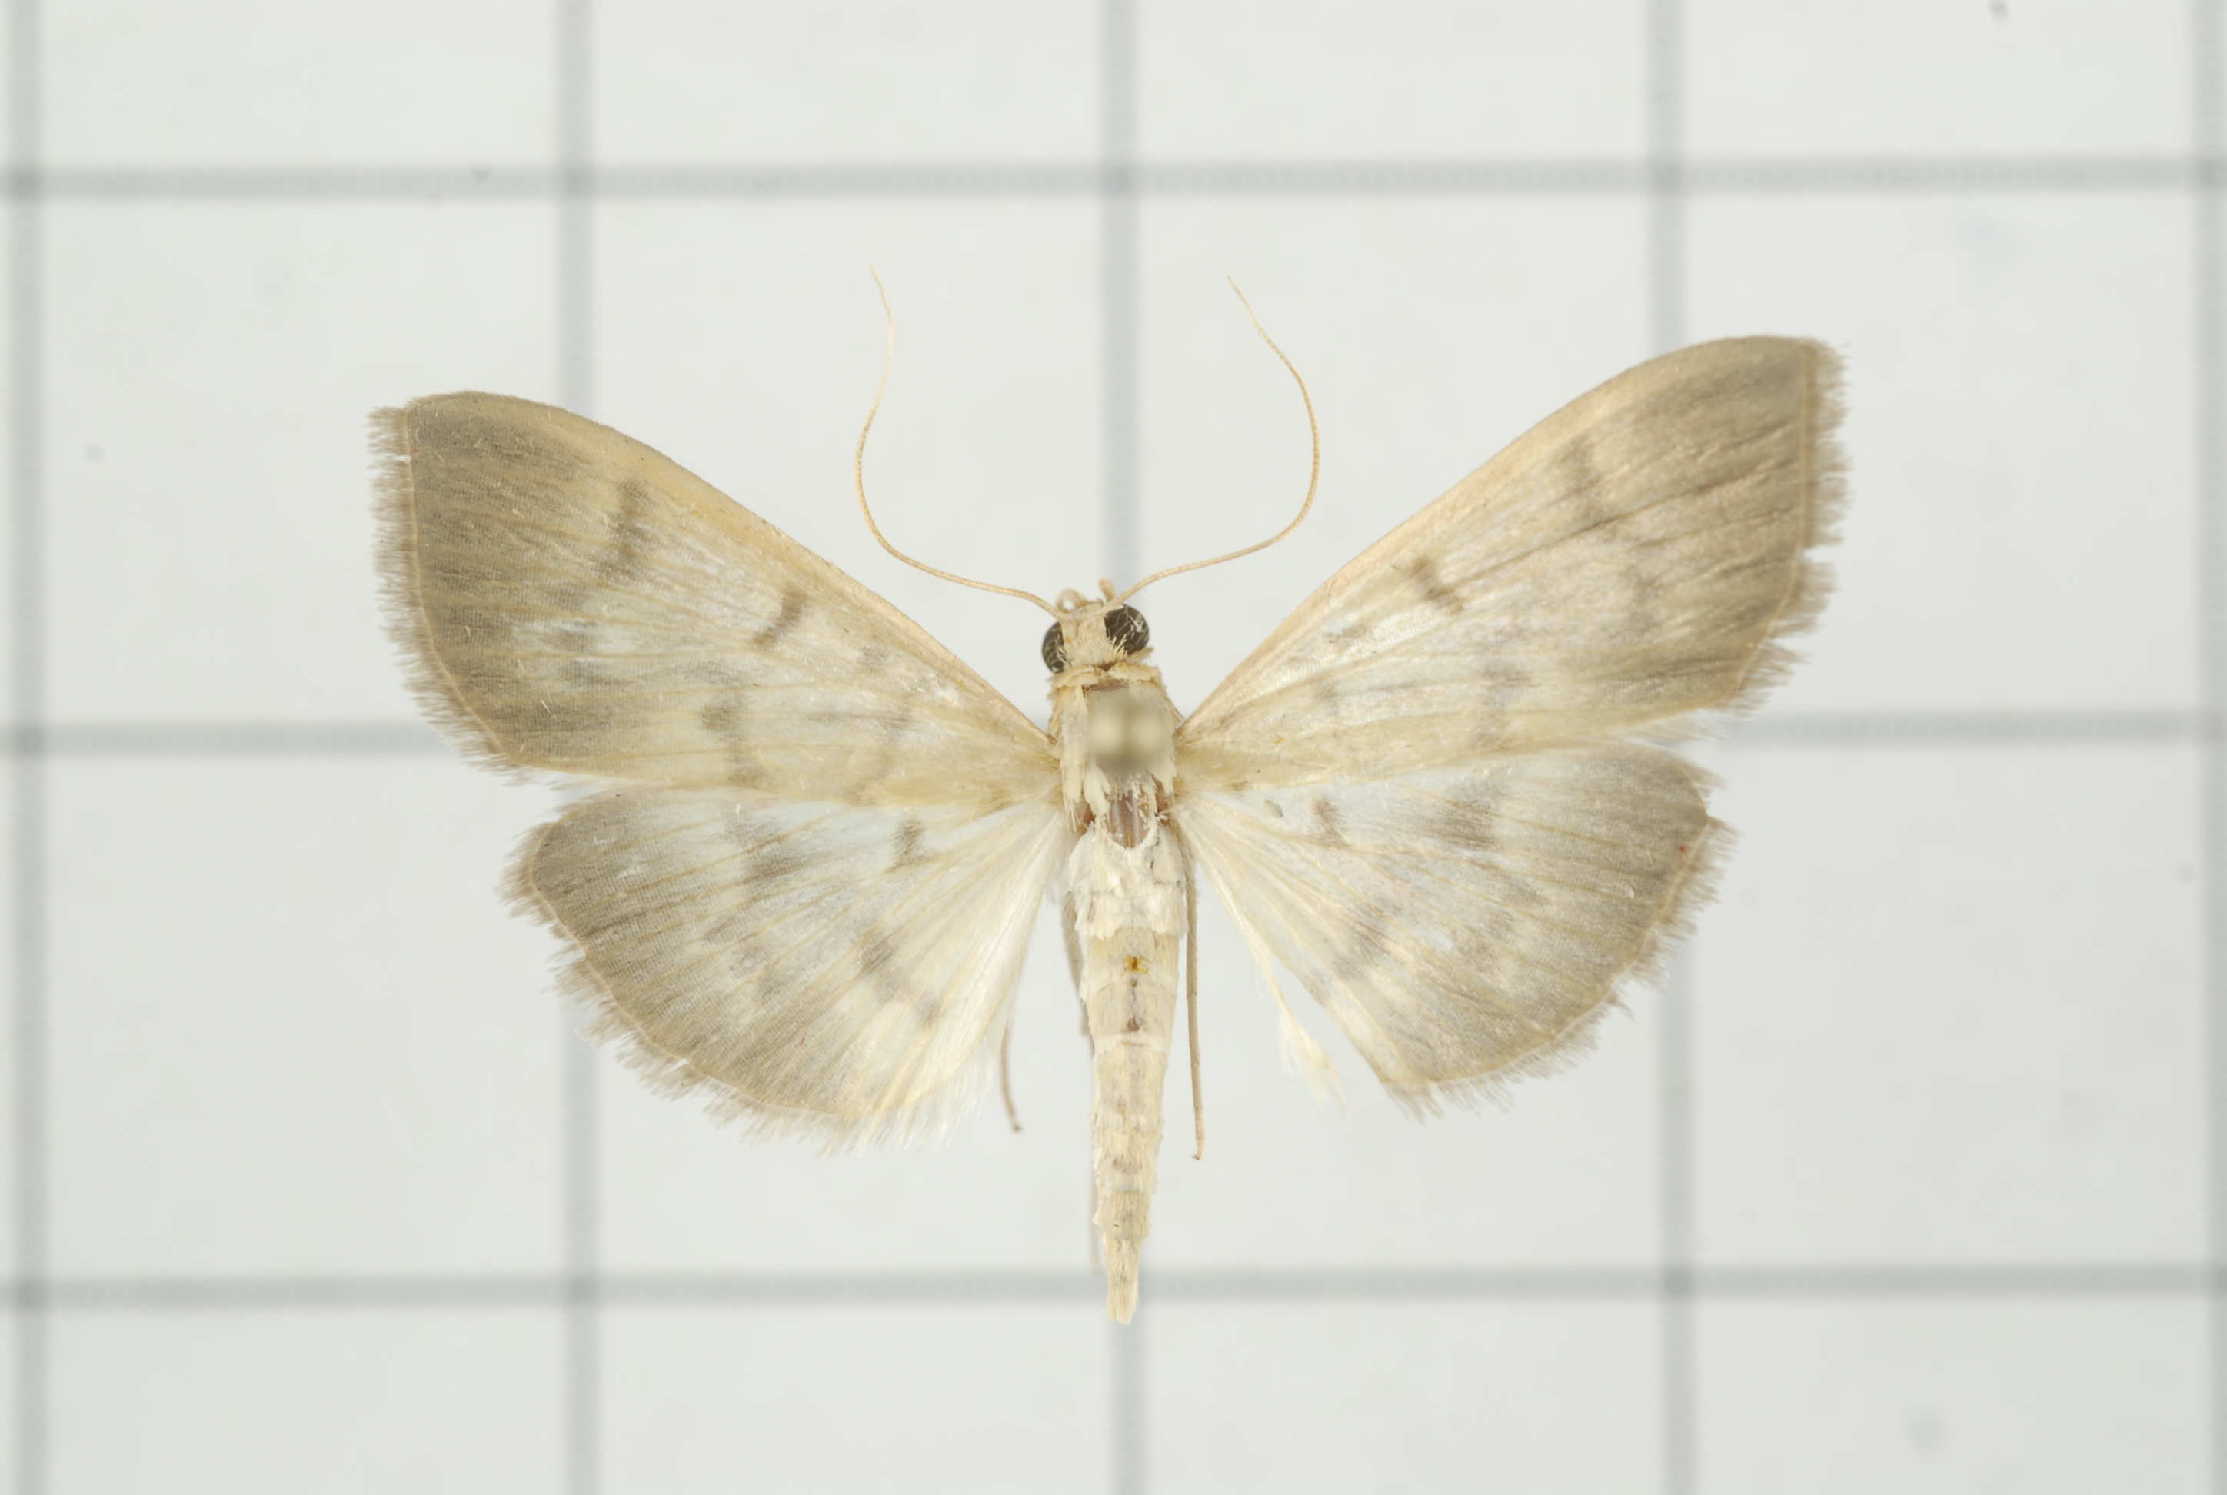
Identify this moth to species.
Patania sabinusalis
